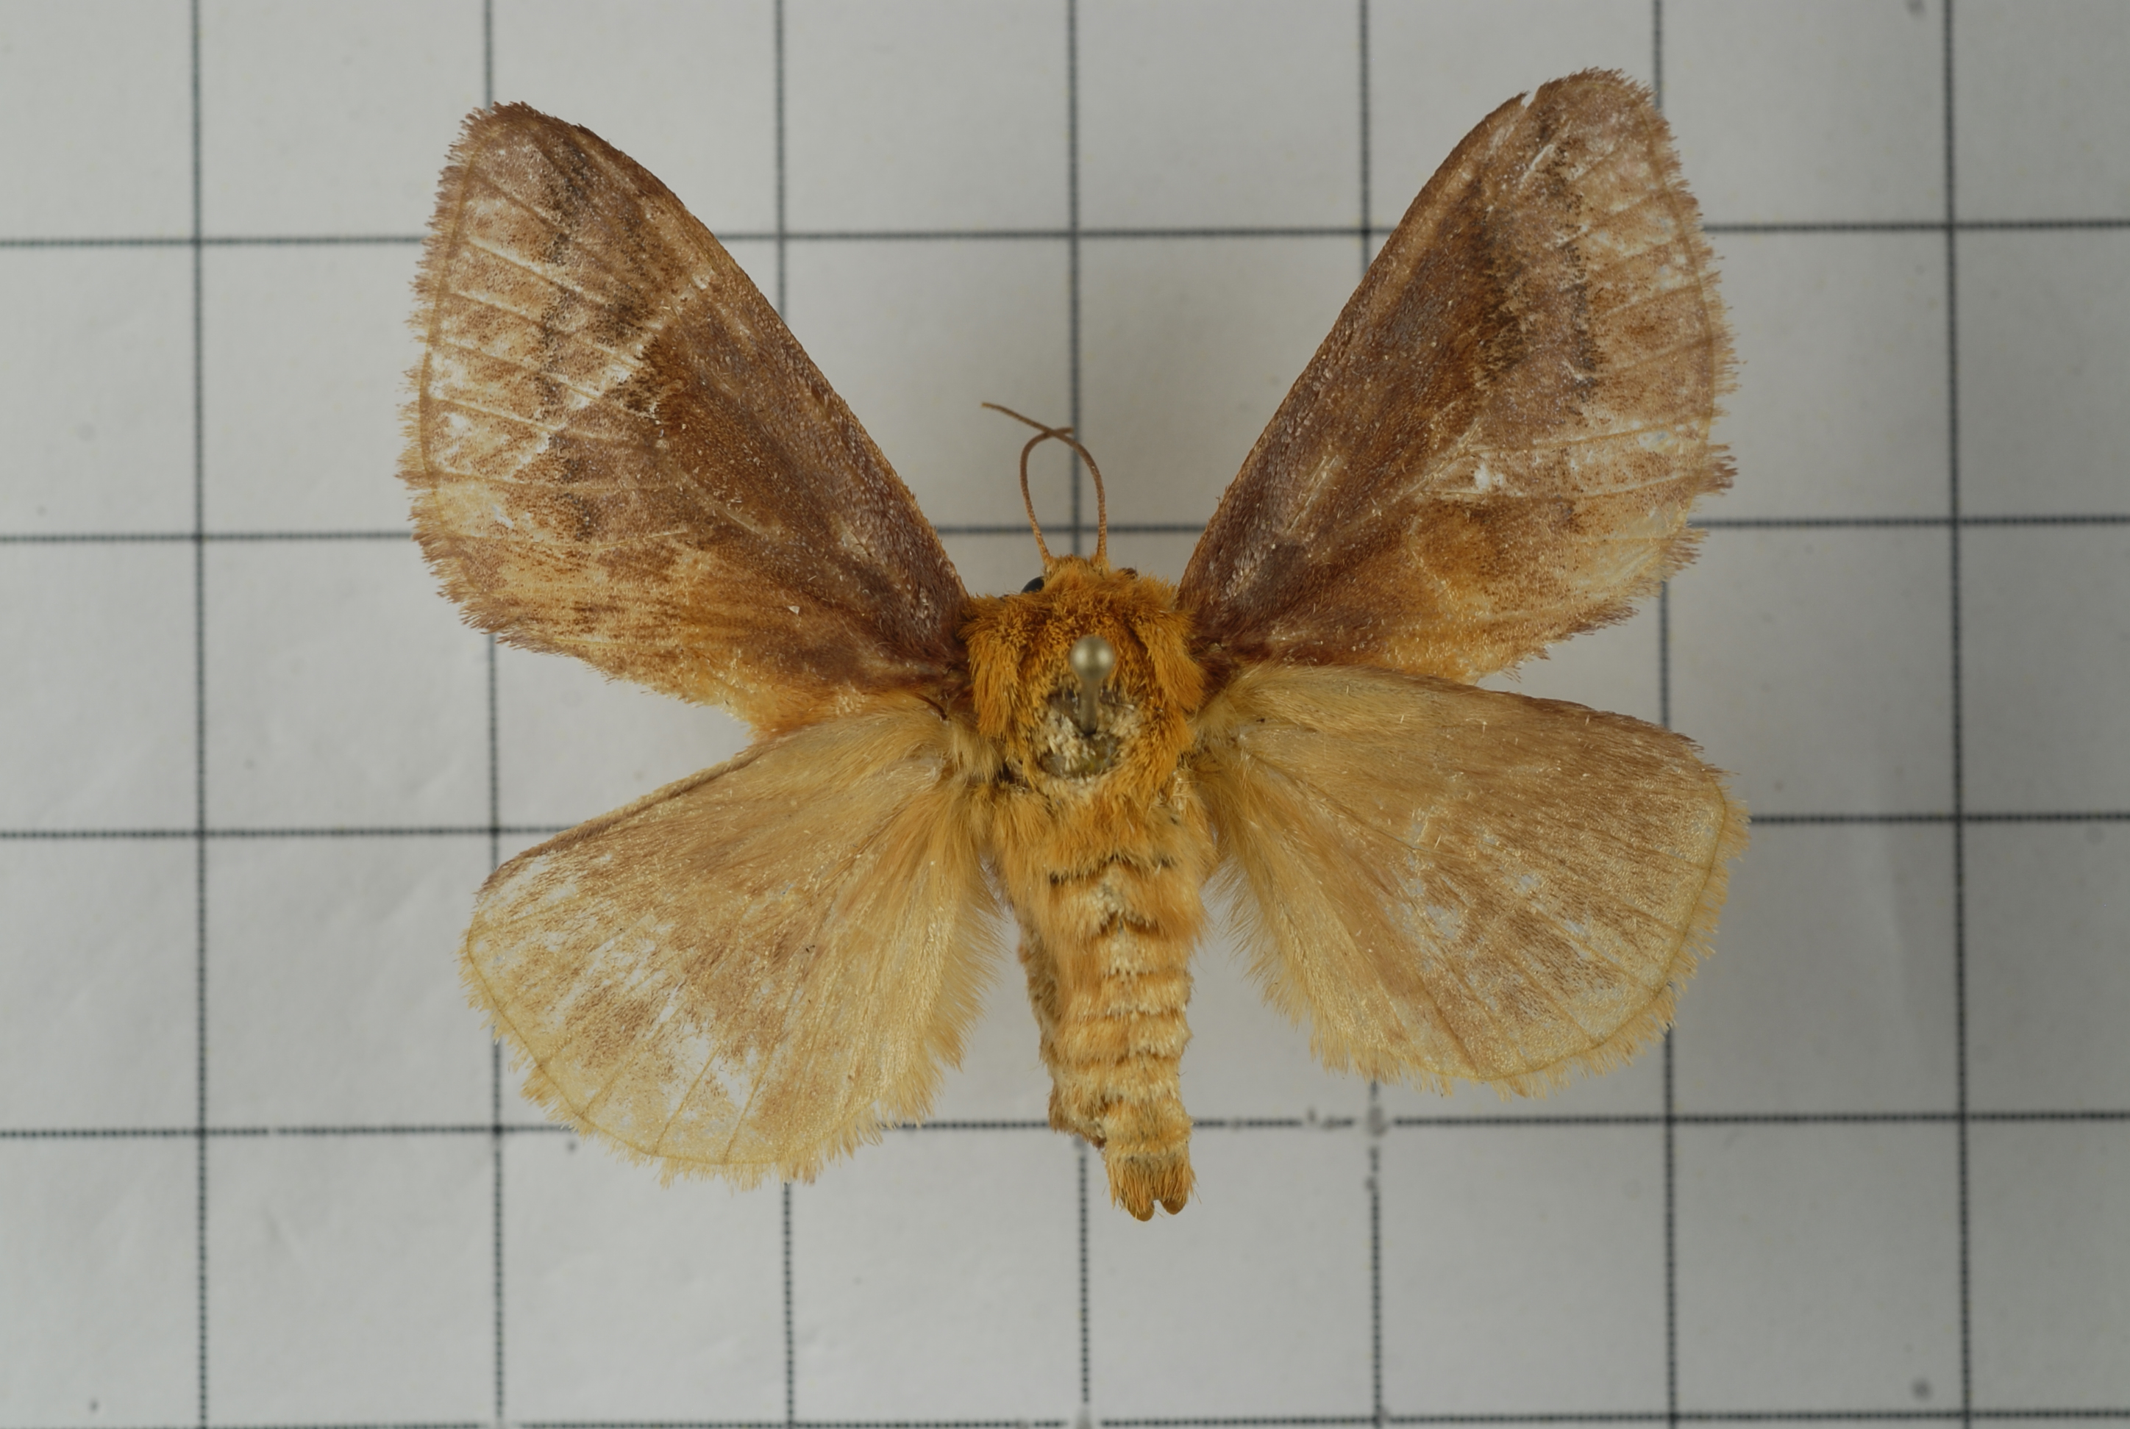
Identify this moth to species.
Narosoideus vulpina
